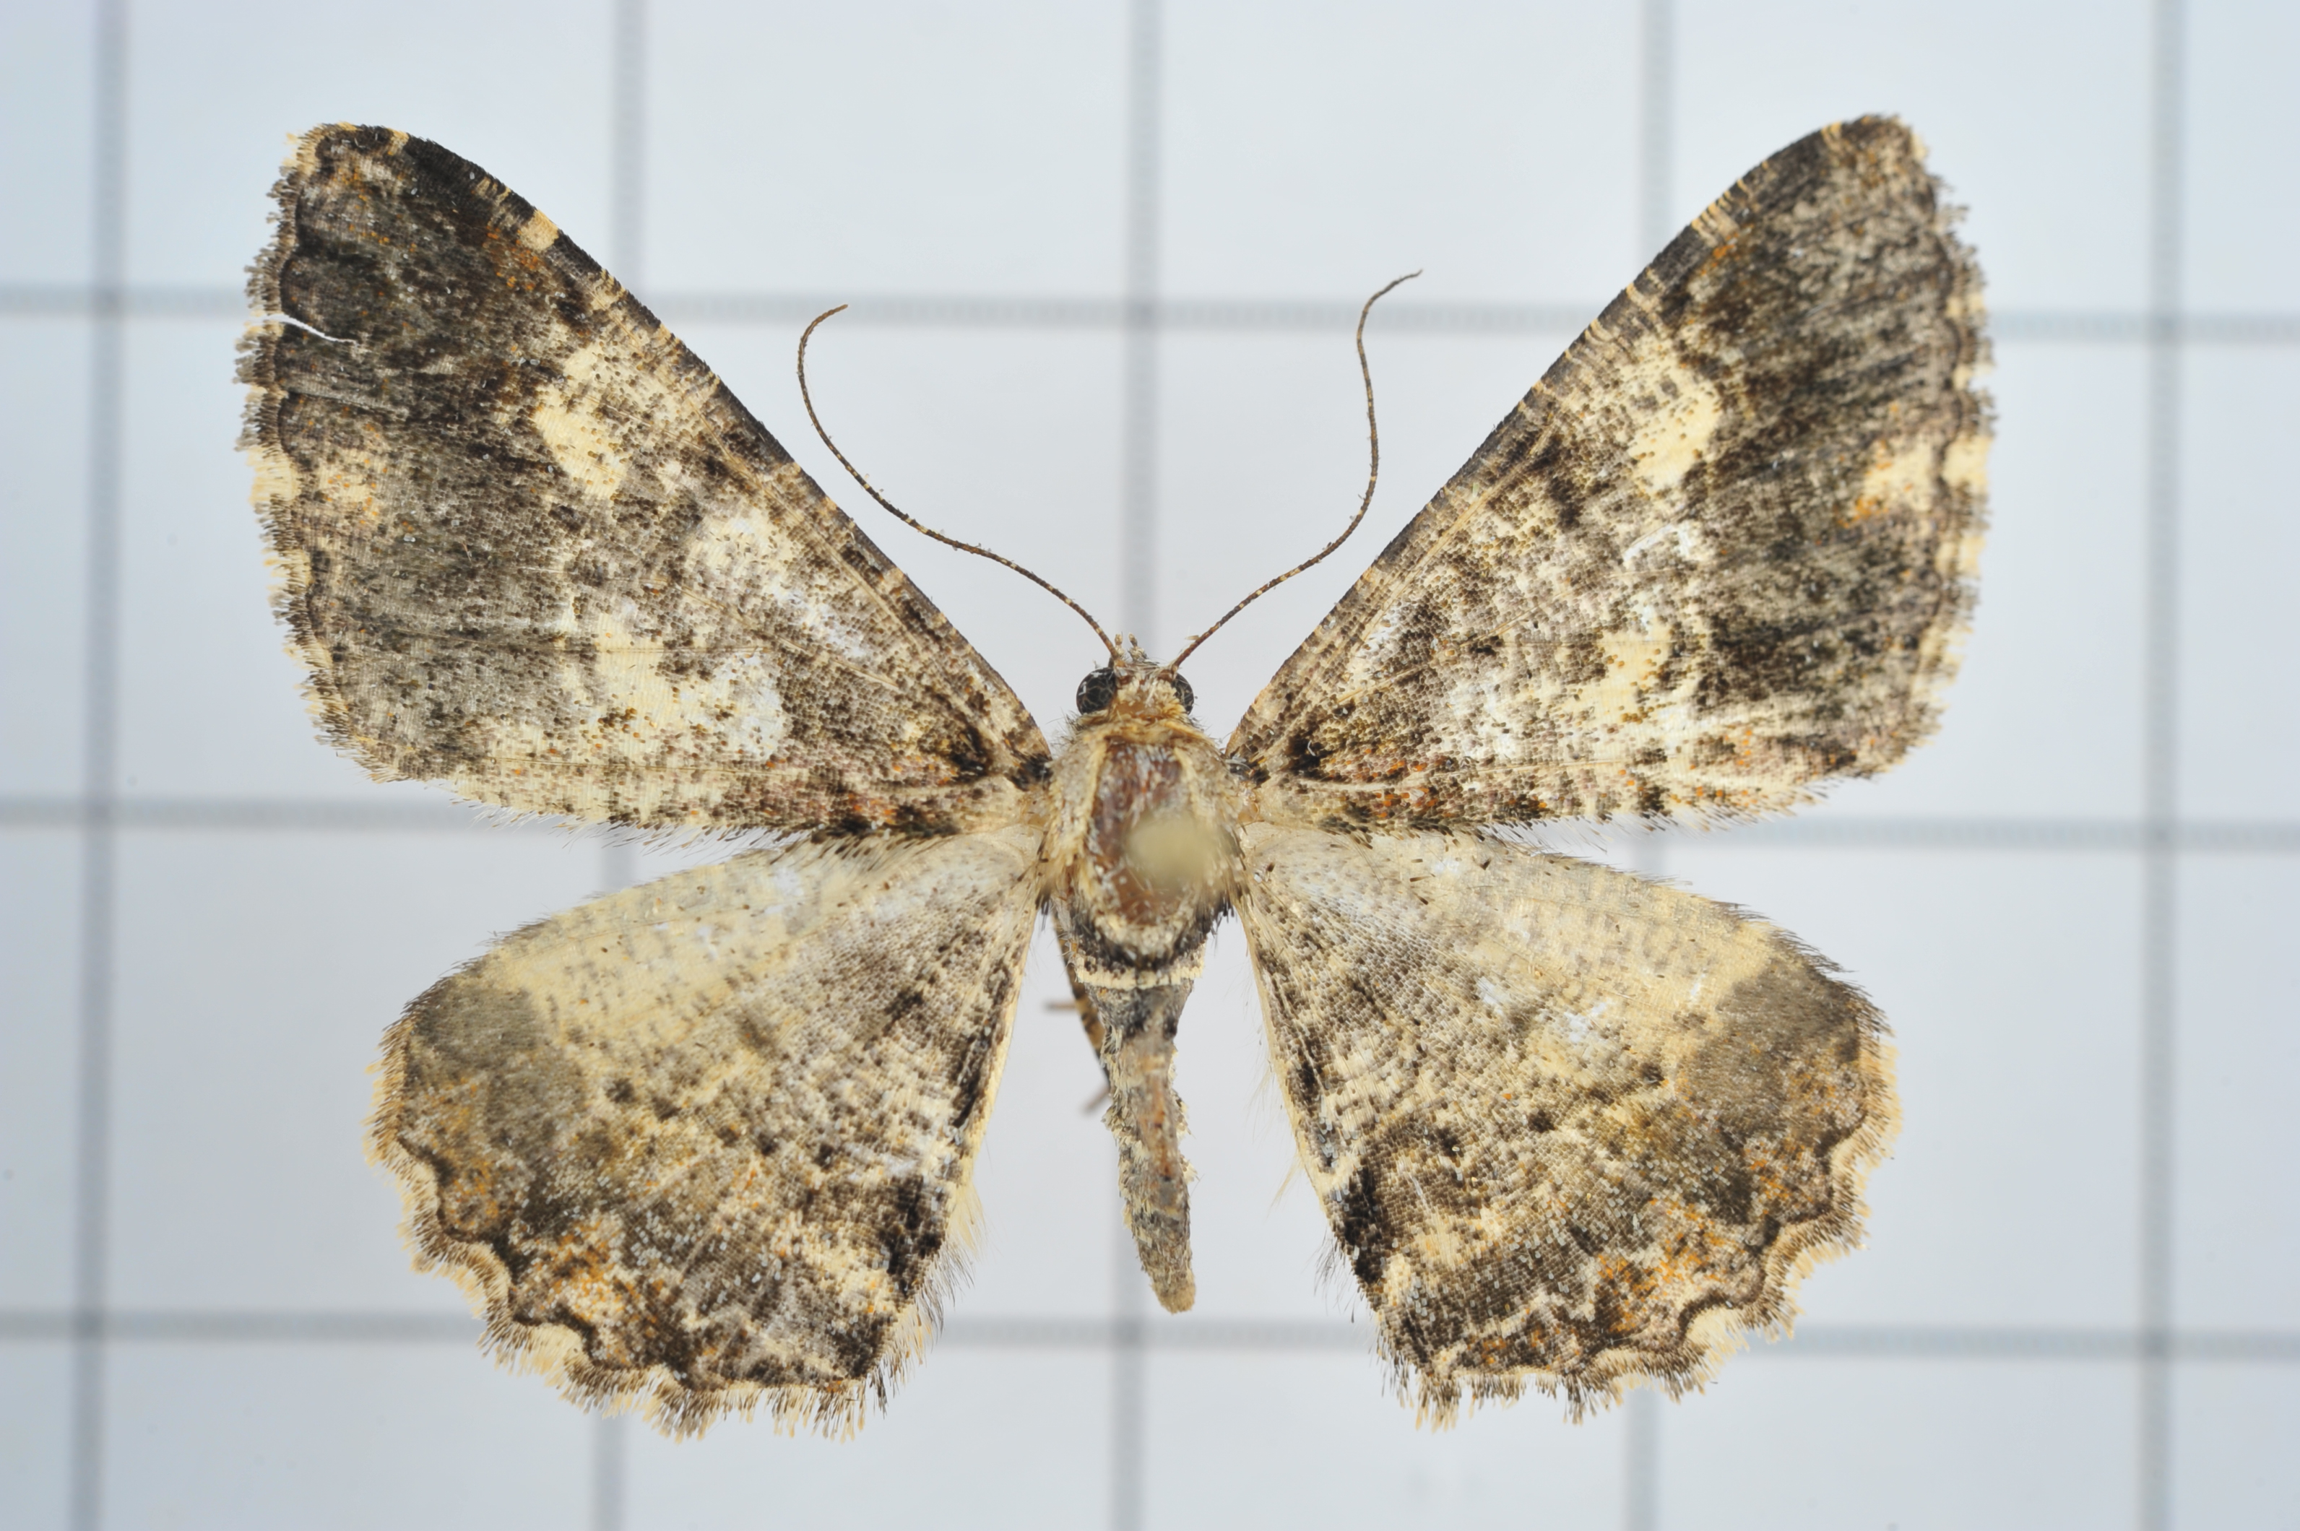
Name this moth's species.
Alcis taiwanovariegata
